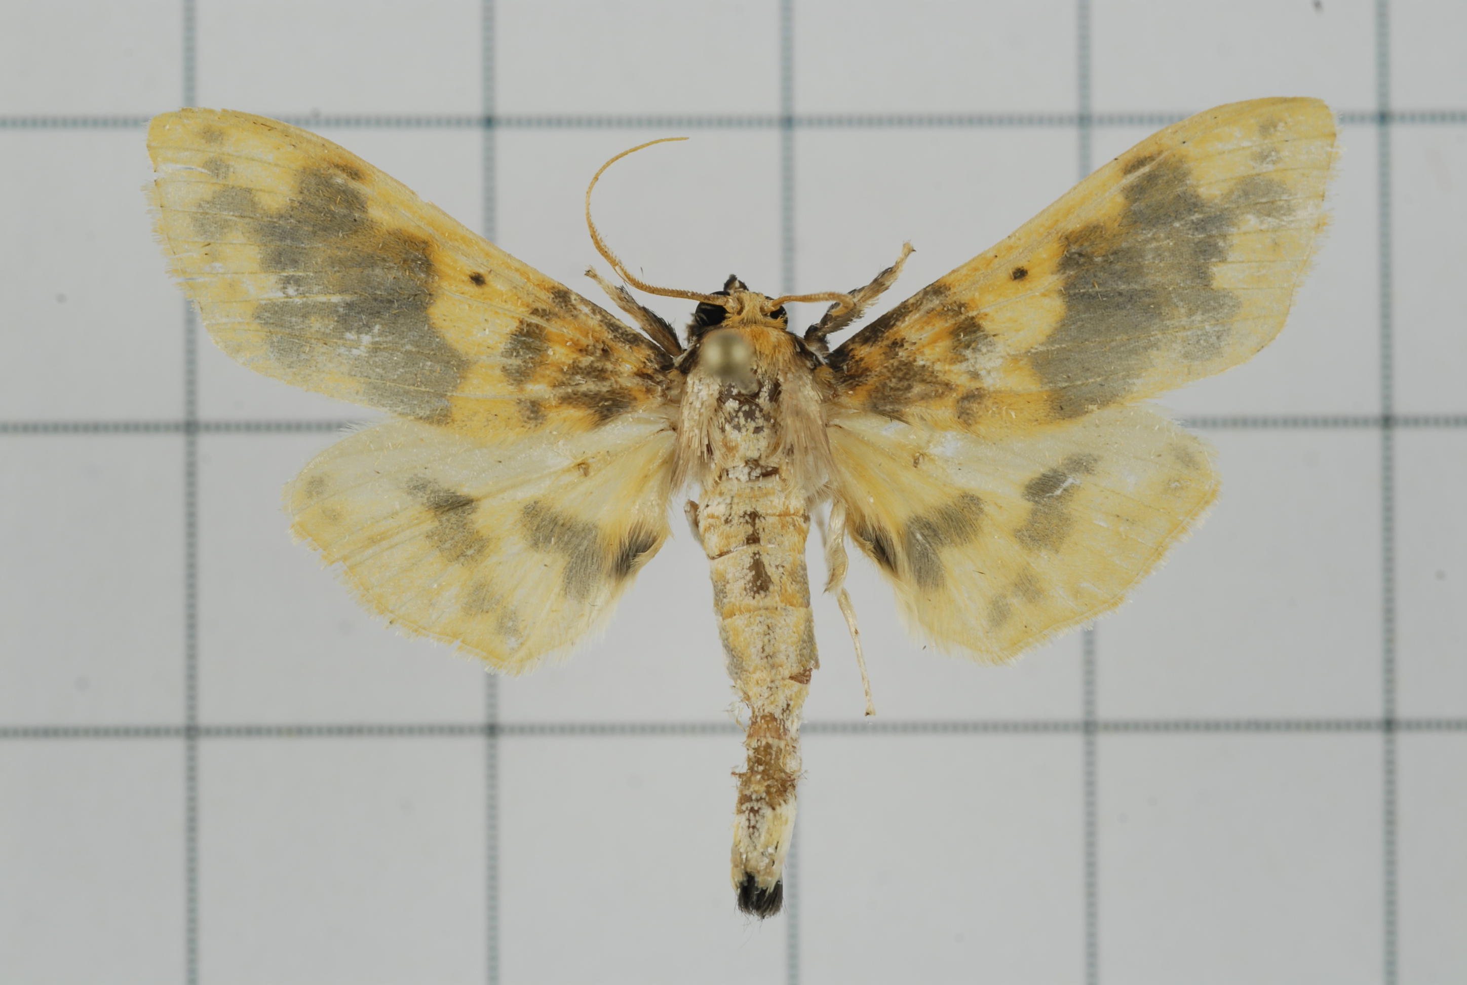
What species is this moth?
Pachynoa thoosalis
